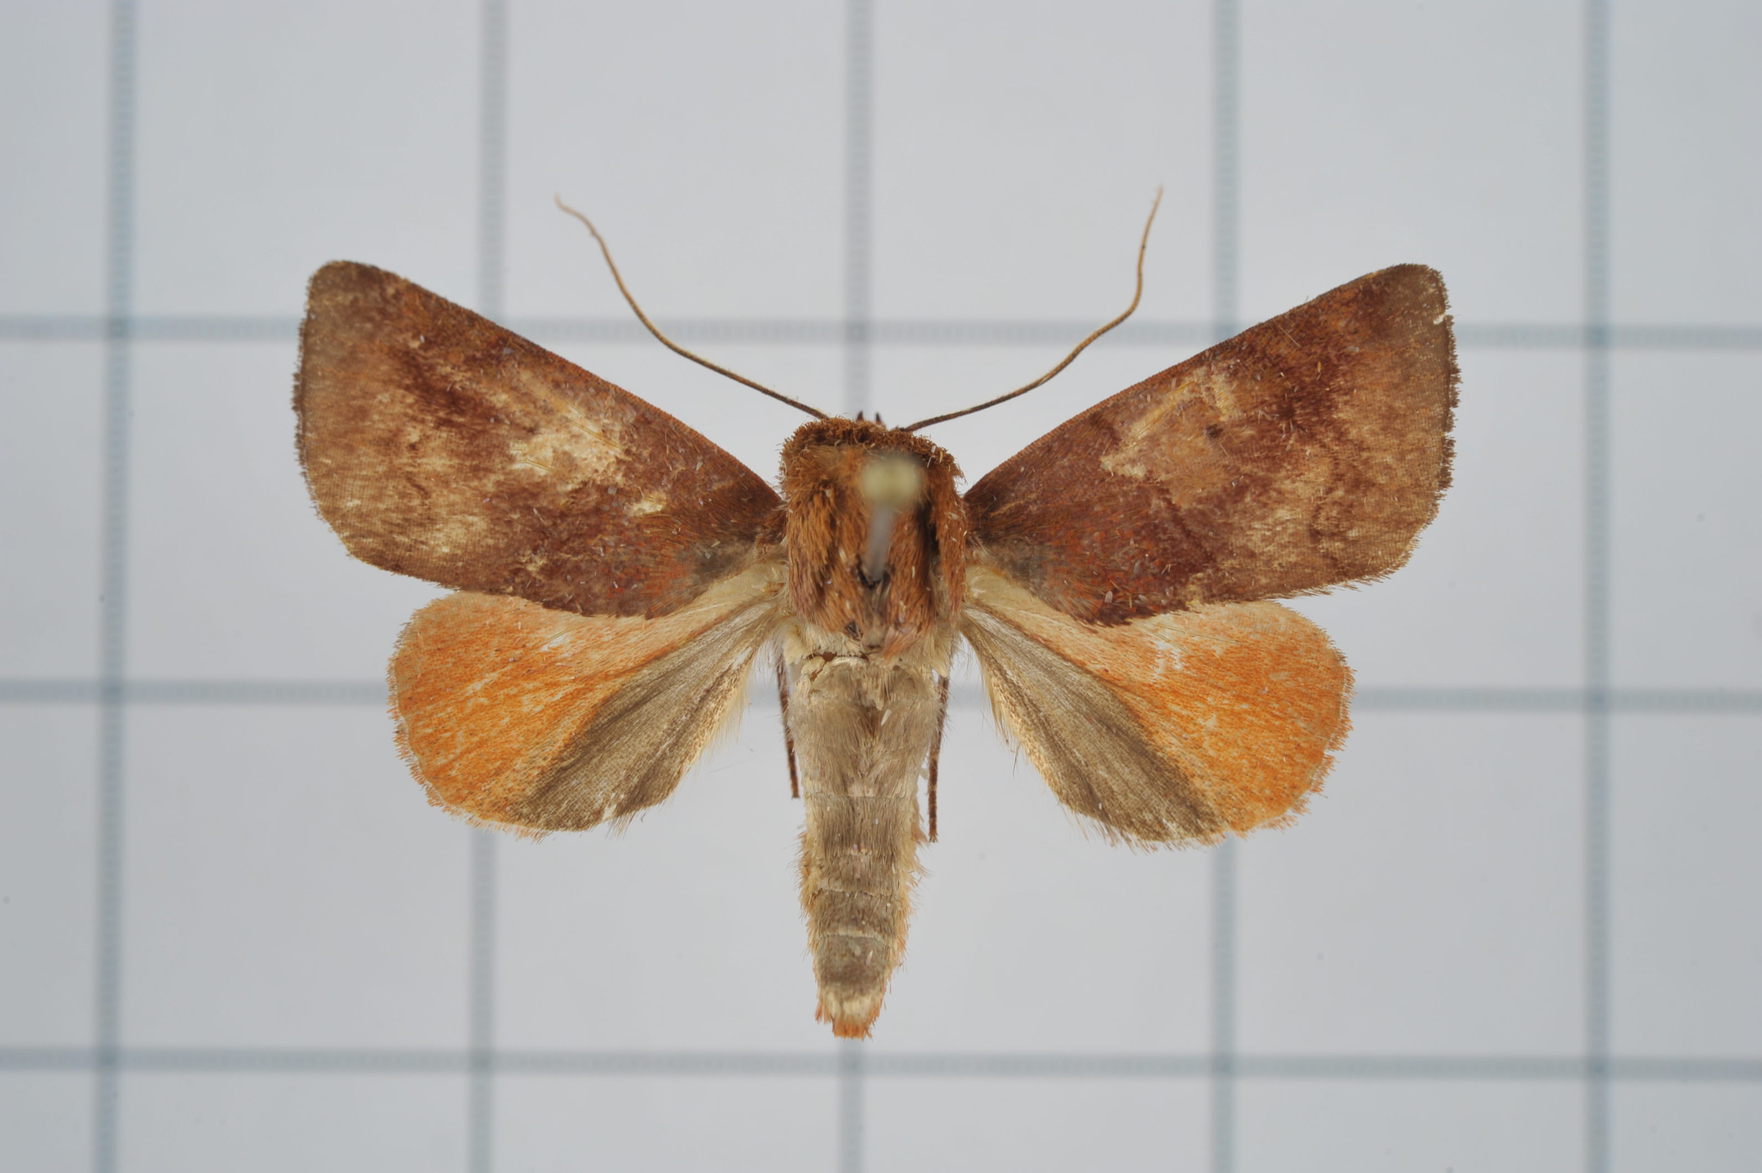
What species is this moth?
Xenochroa internifusca
